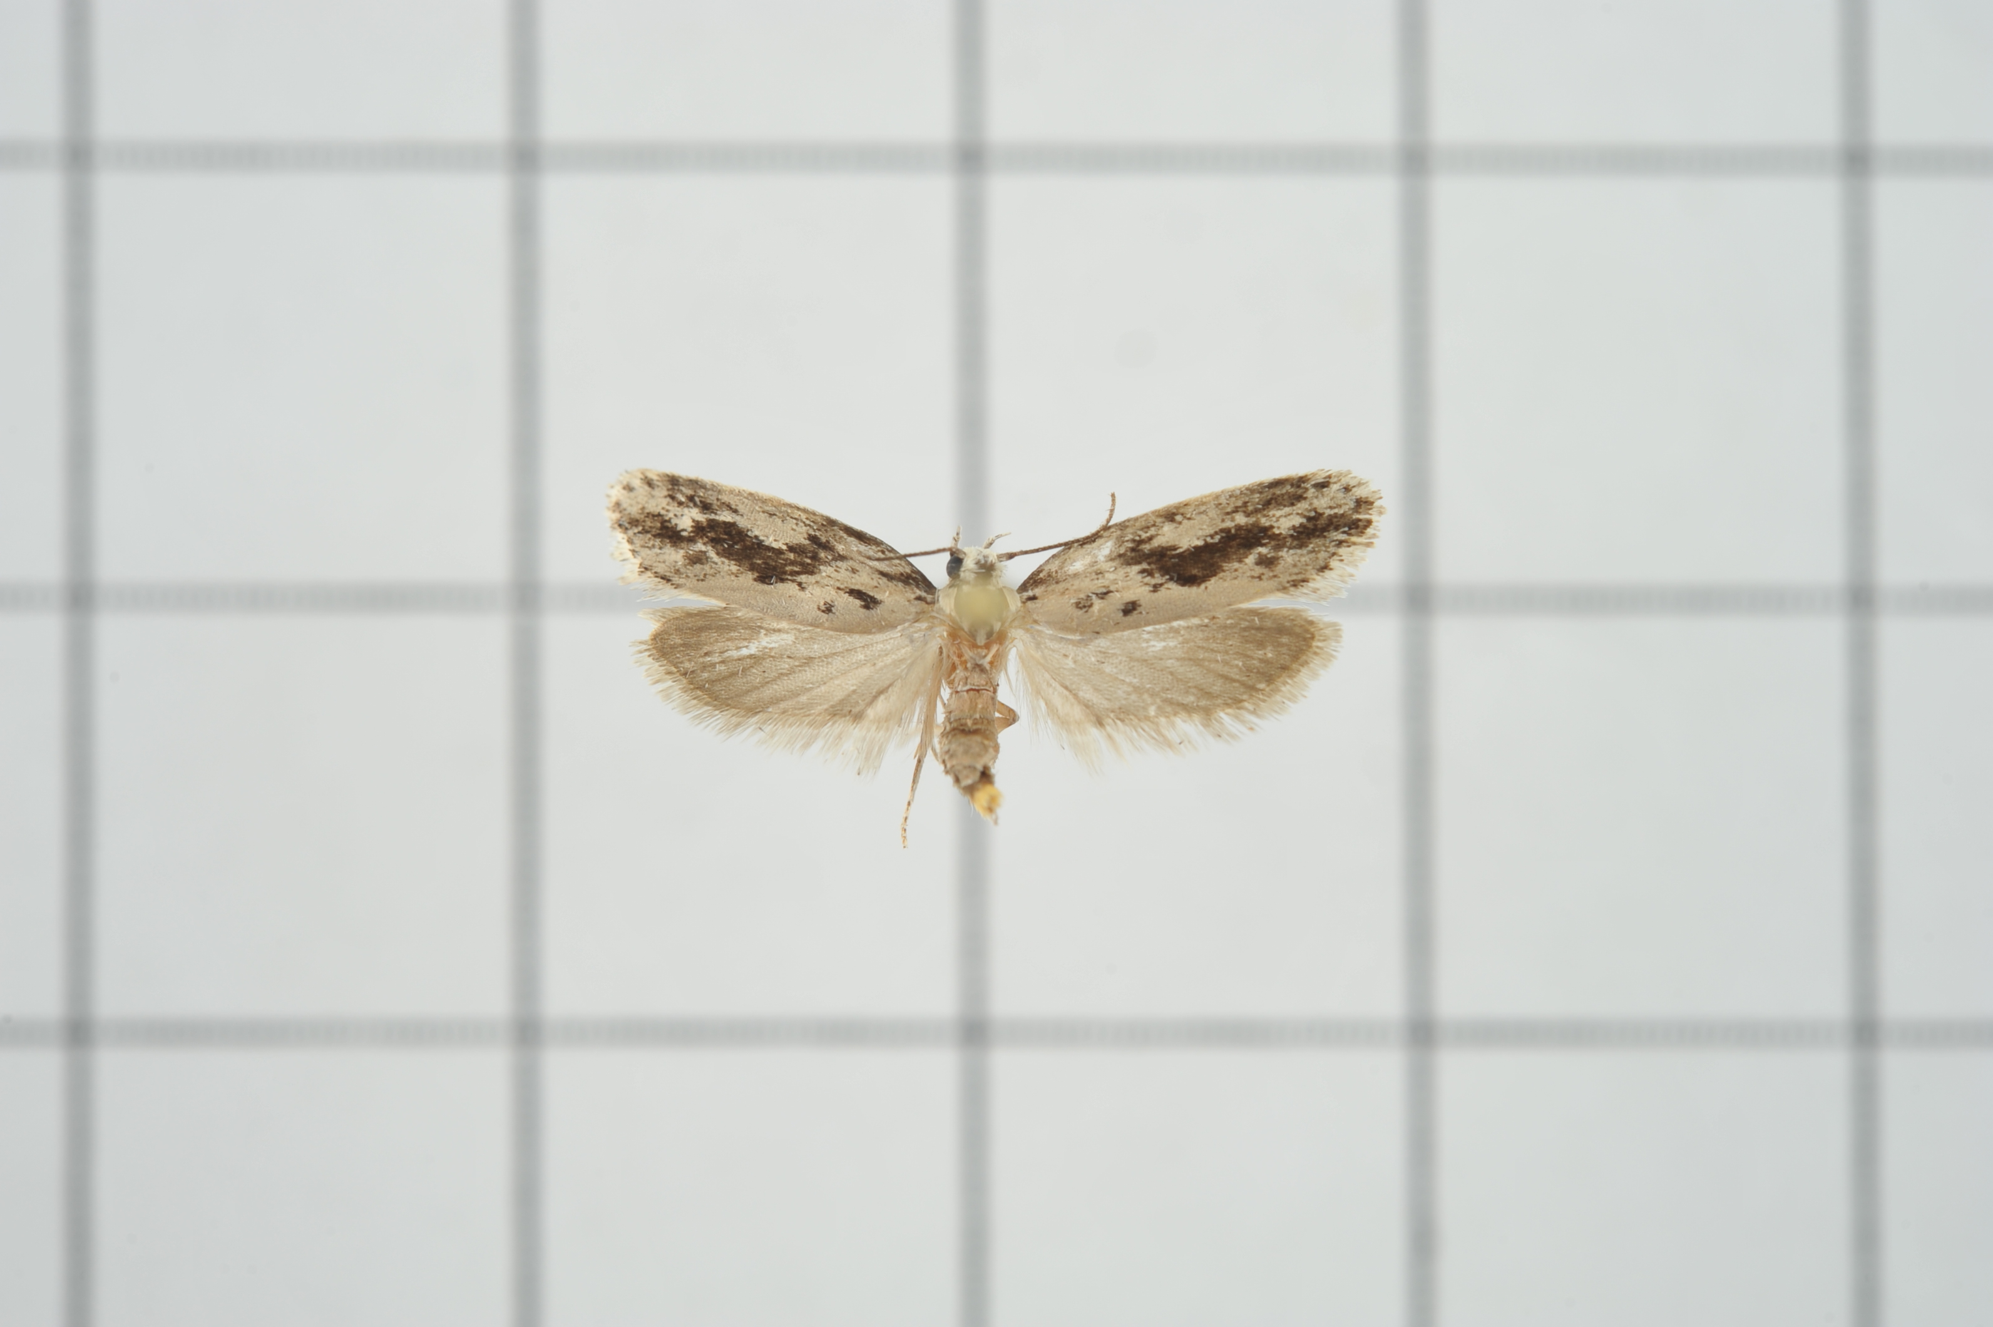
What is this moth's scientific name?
Ethmia guangzhouensis
